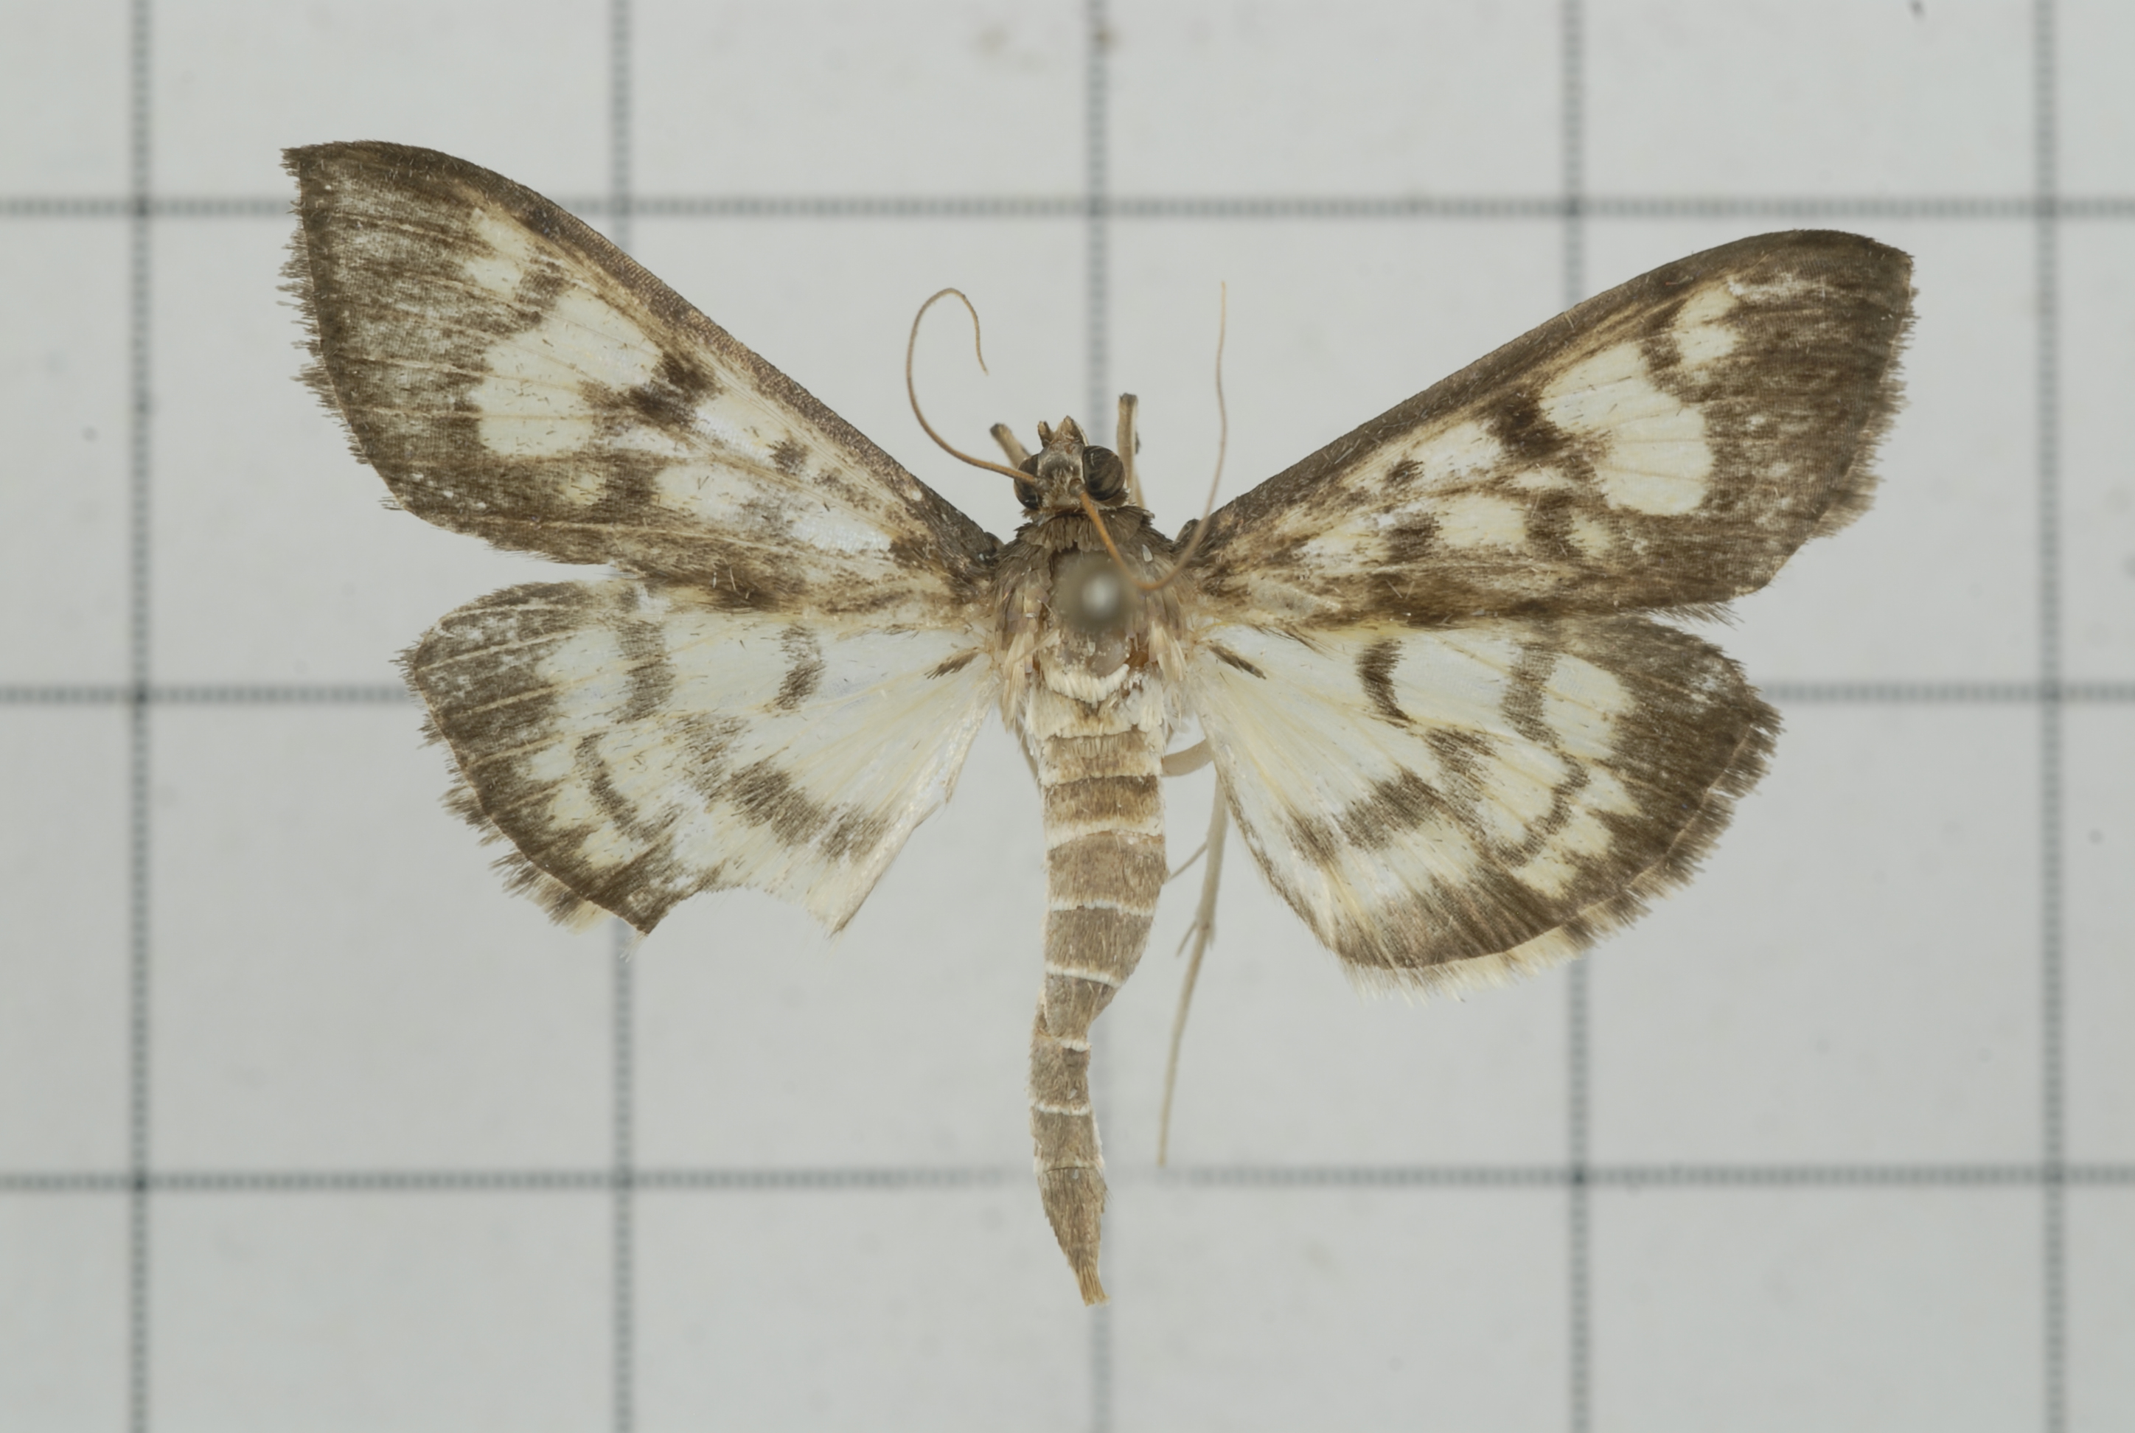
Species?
Syllepte taiwanalis
